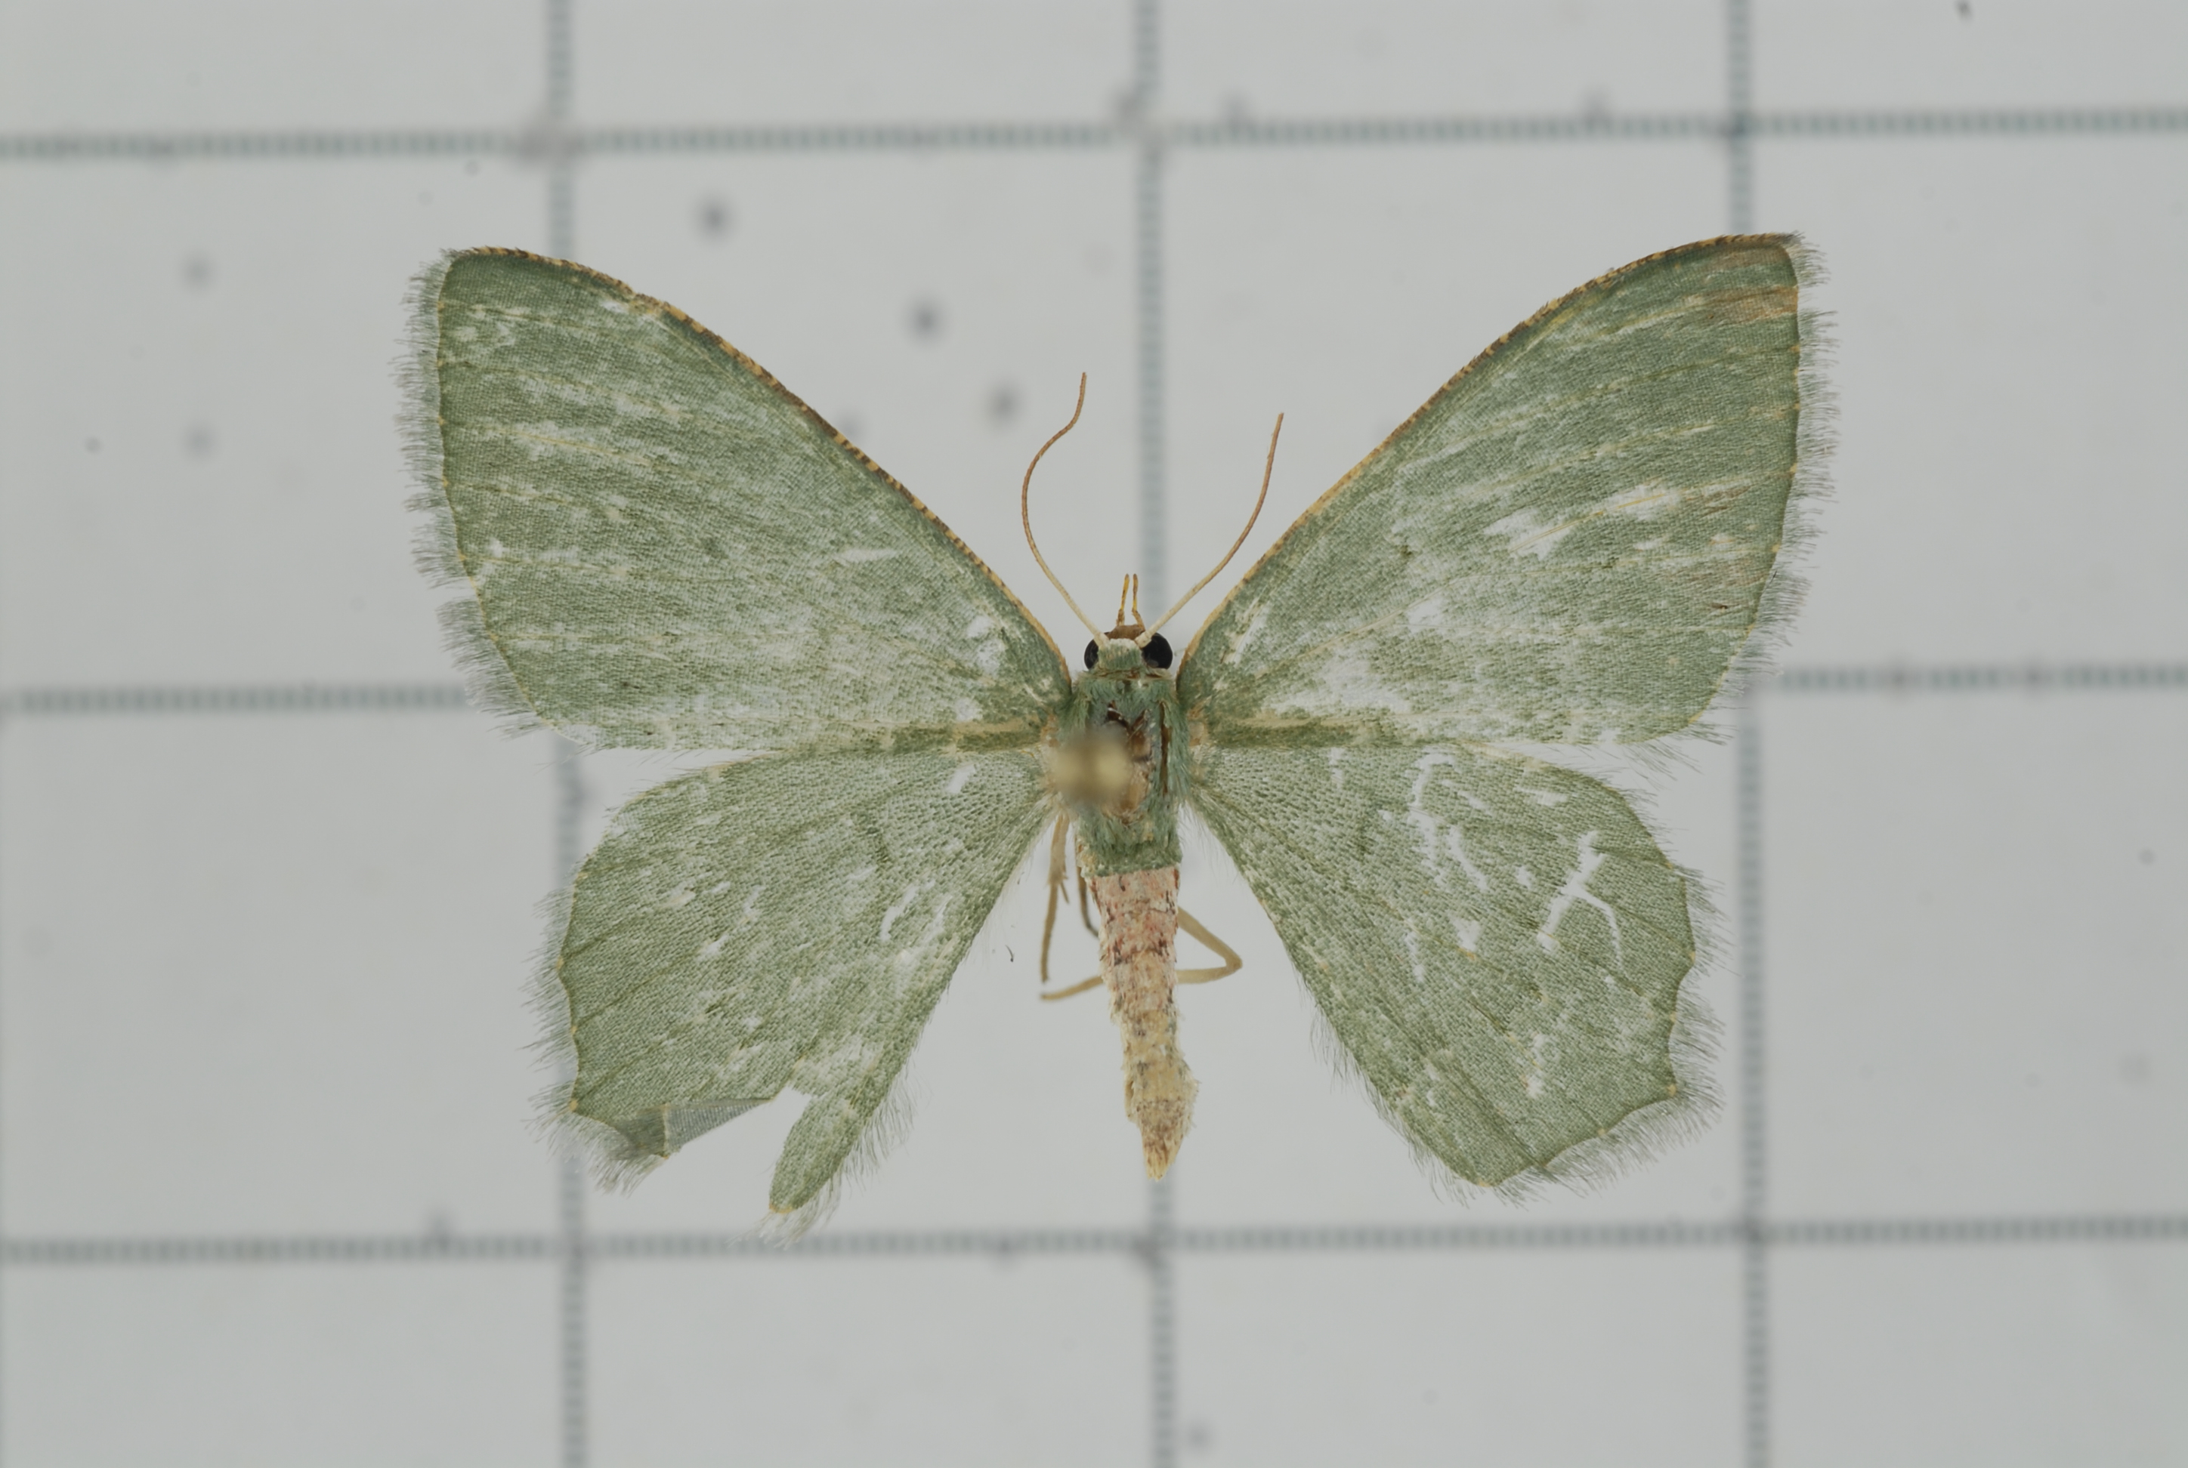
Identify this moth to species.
Chlorissa arcana
